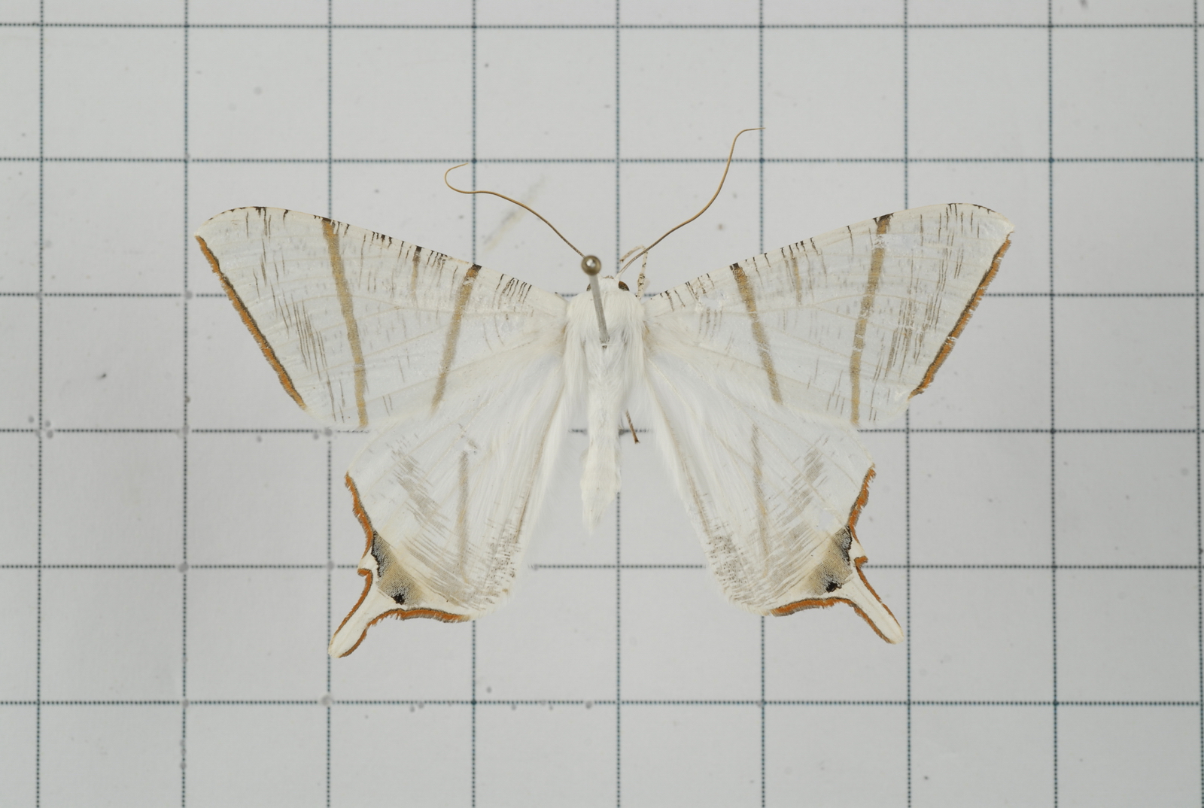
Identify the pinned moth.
Ourapteryx clara formosana
